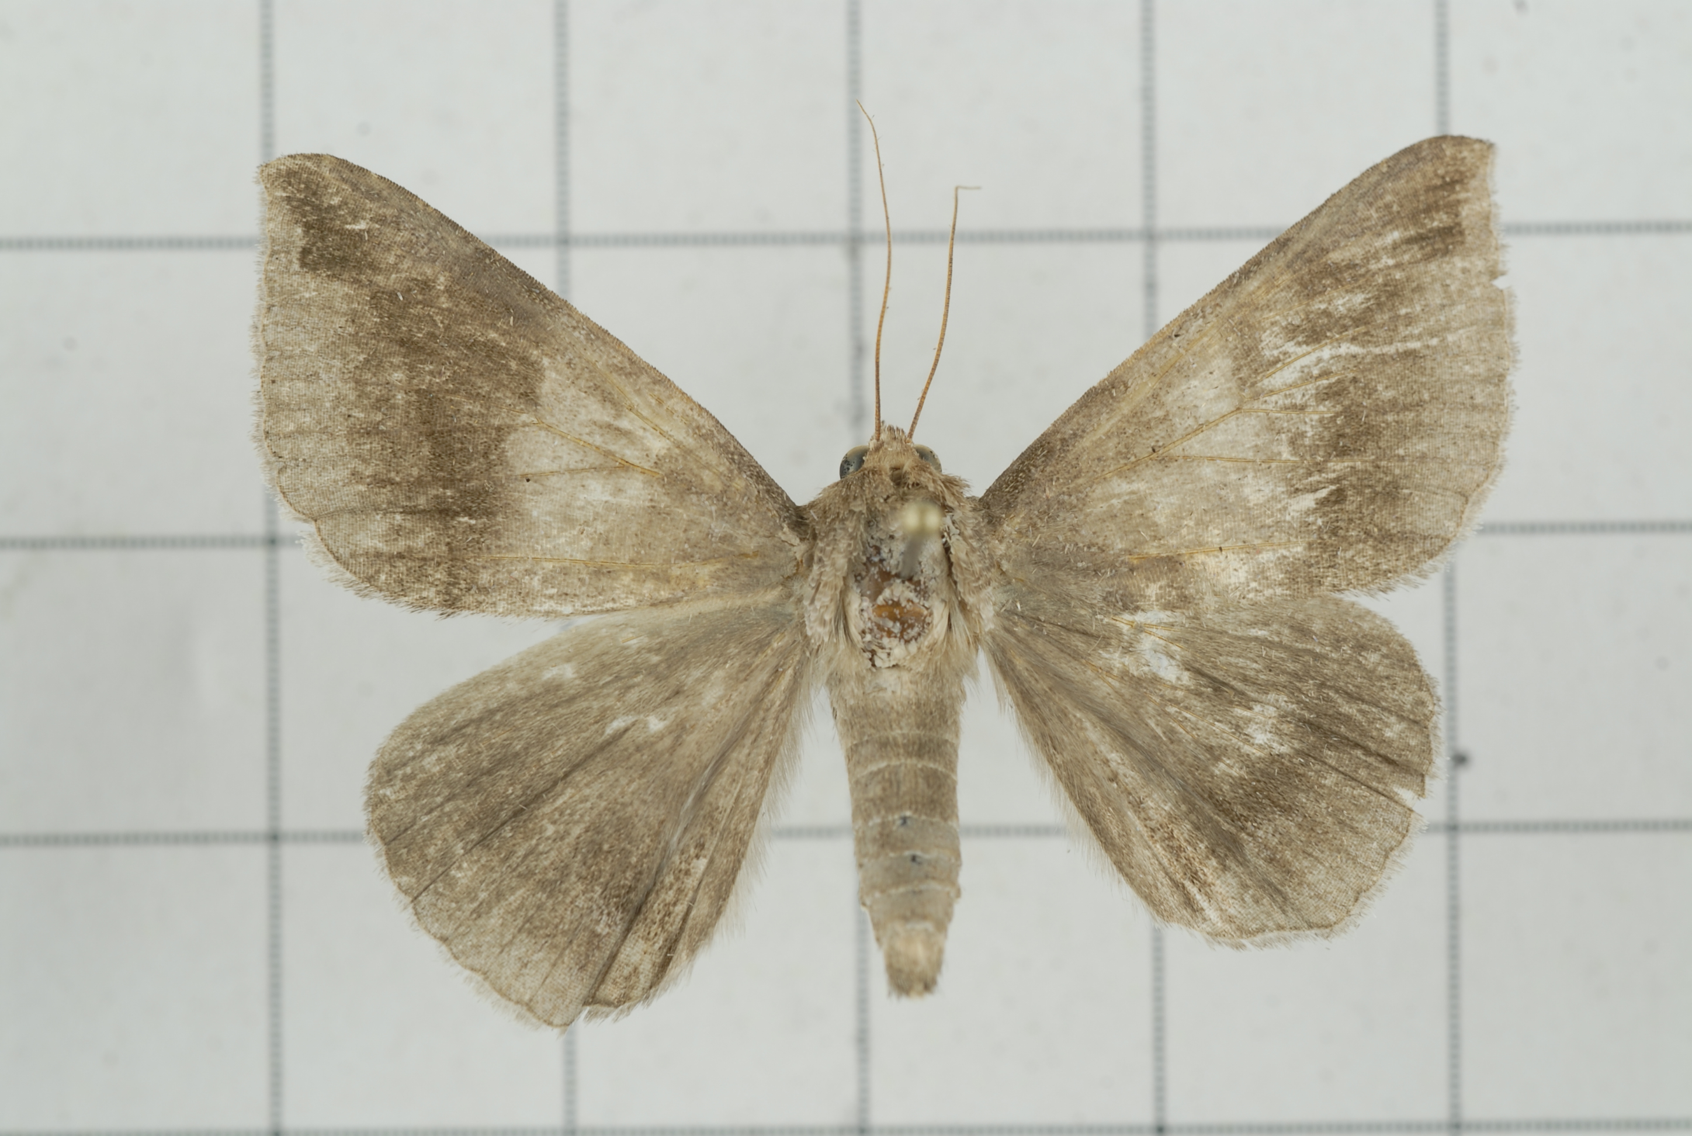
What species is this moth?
Bastilla amygdalis
